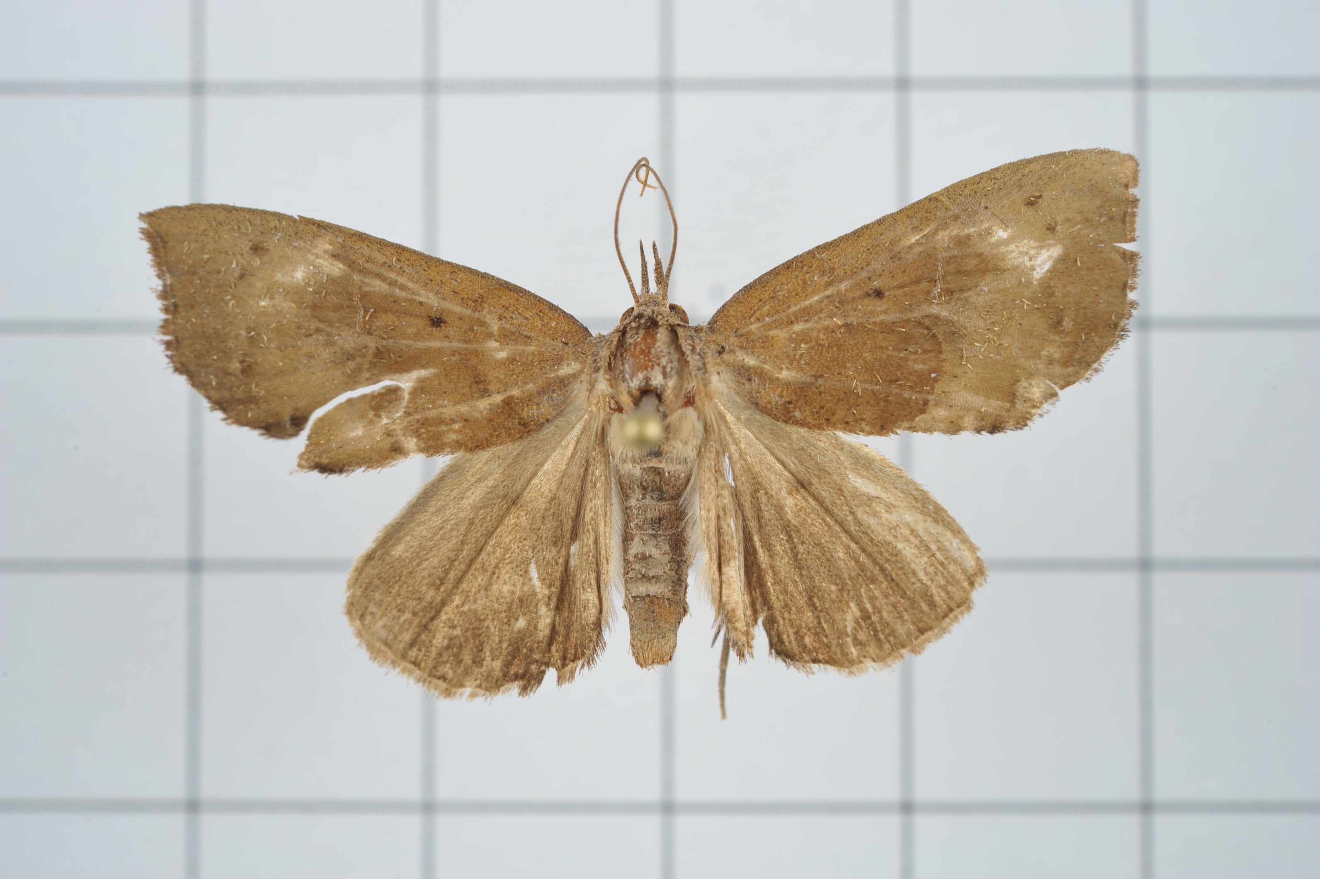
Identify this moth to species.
Hepatica indentalis
